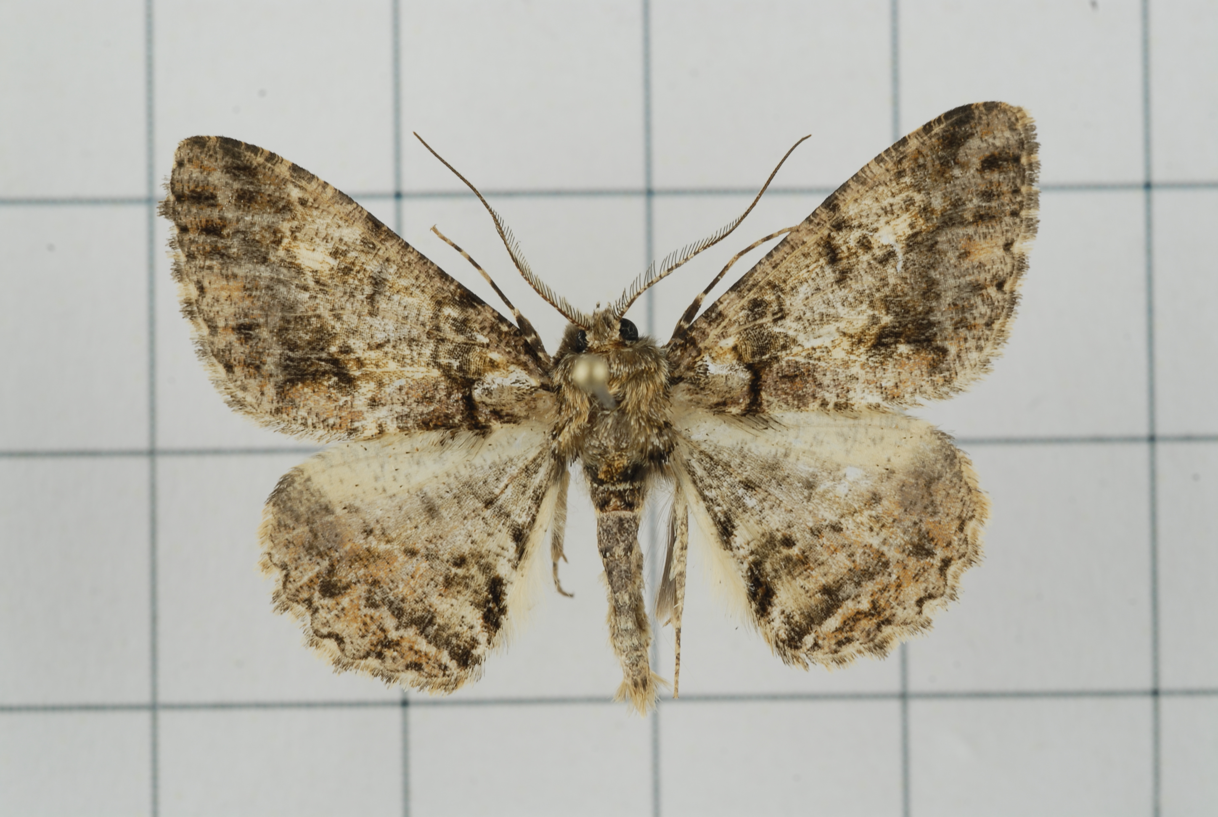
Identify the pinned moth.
Alcis taiwanovariegata
